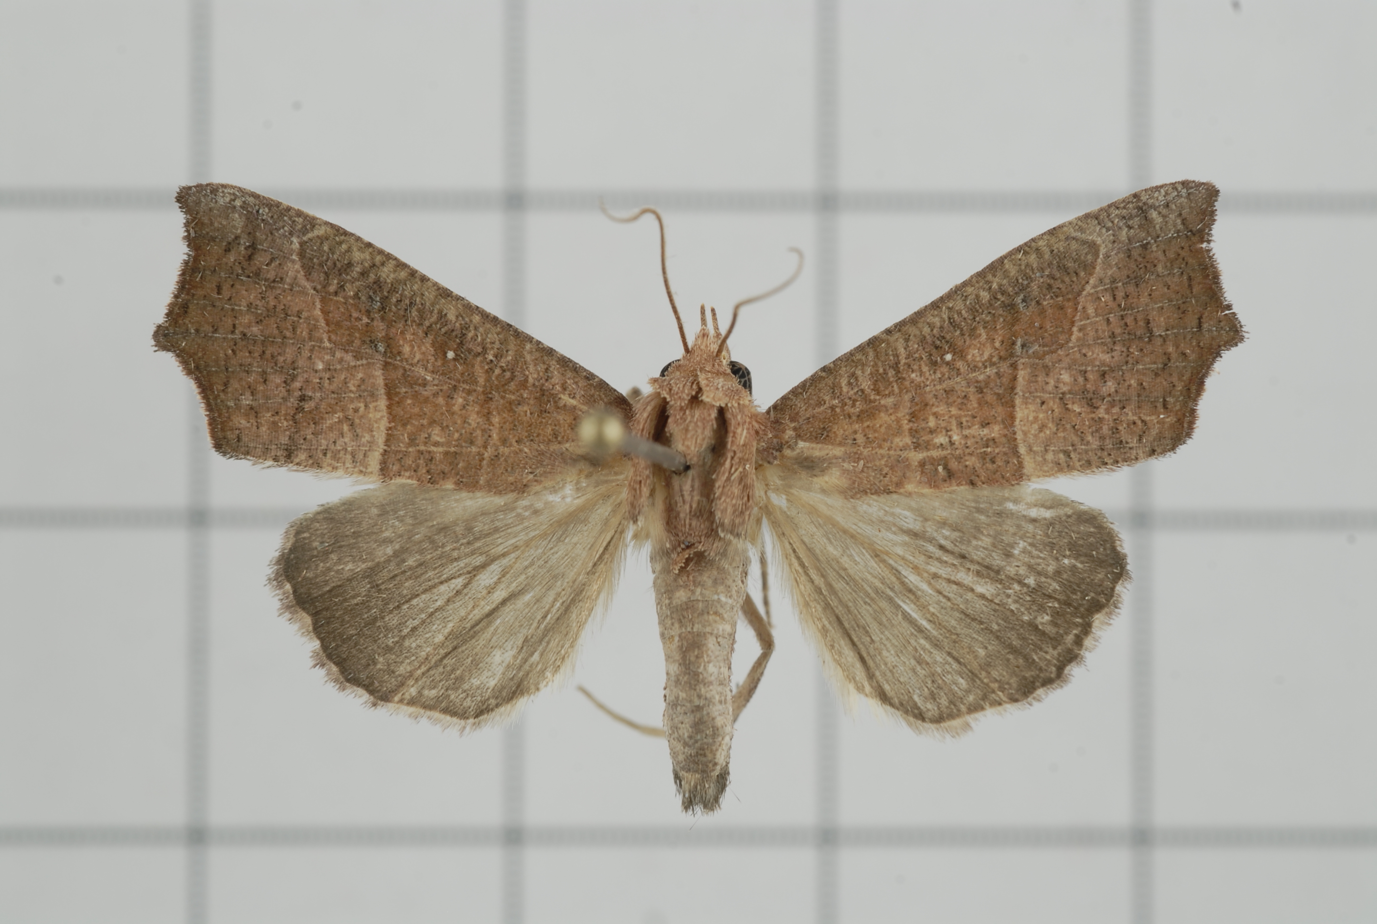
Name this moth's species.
Gonitis mesogona
